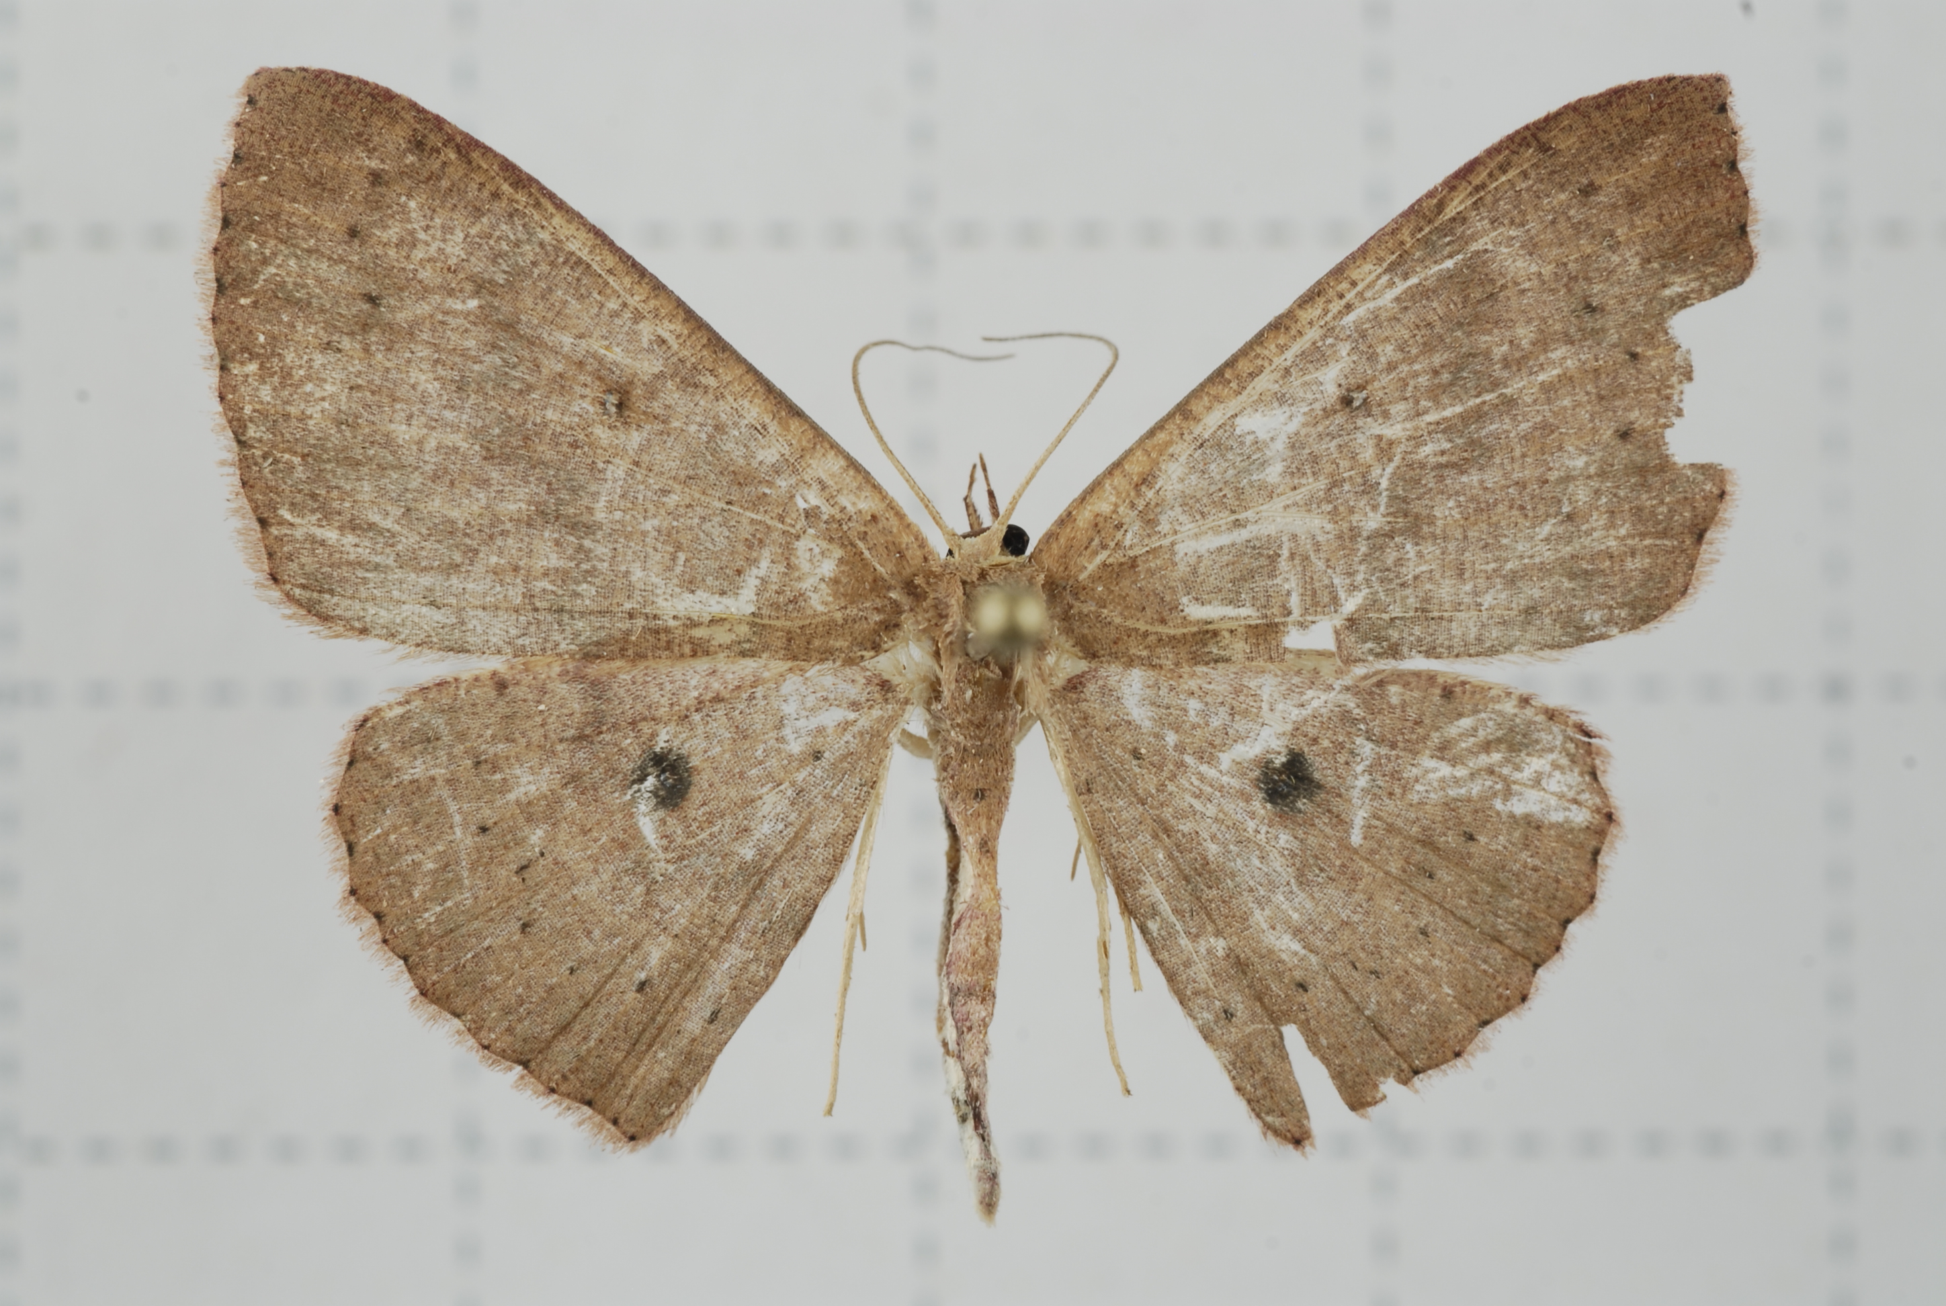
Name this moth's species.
Perixera absconditaria
